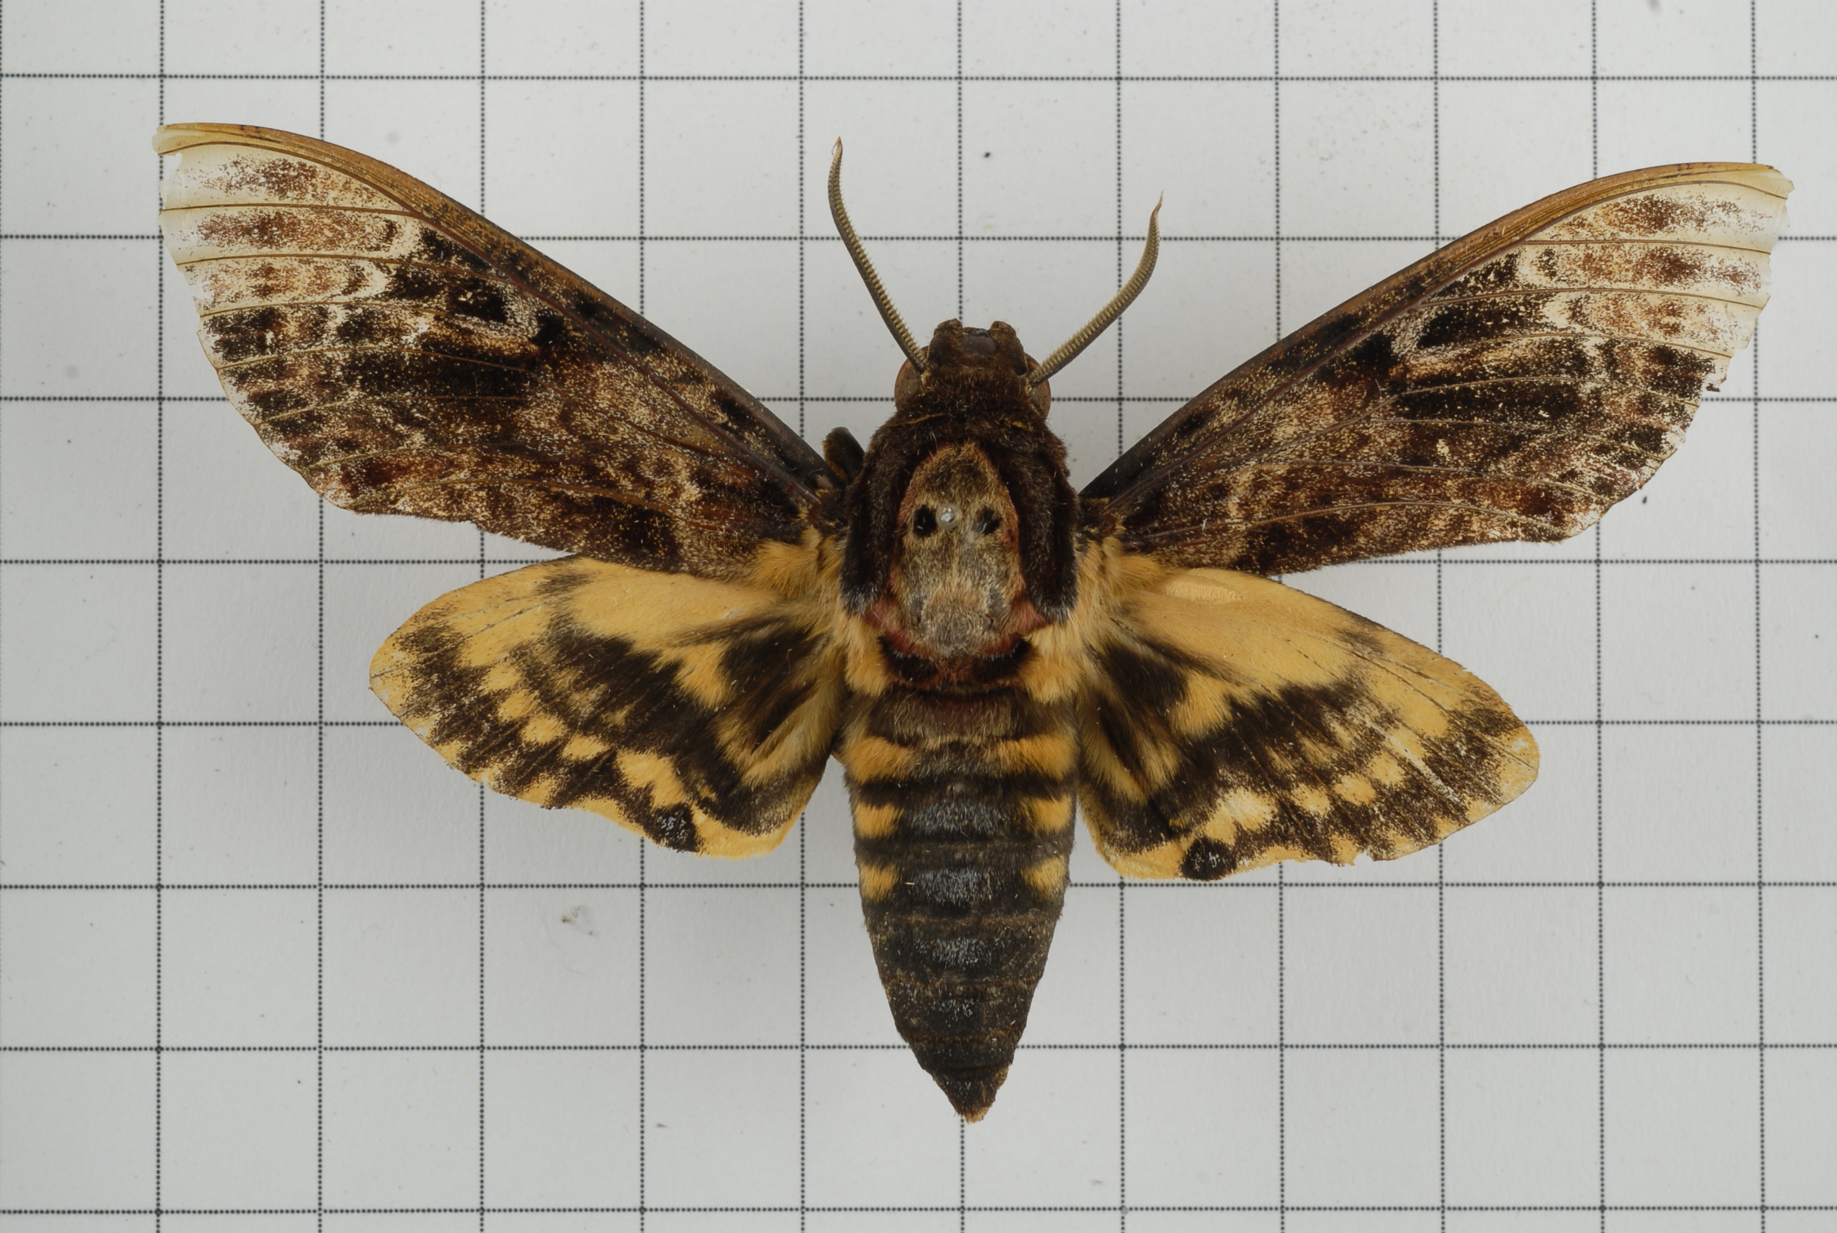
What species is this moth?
Acherontia lachesis
